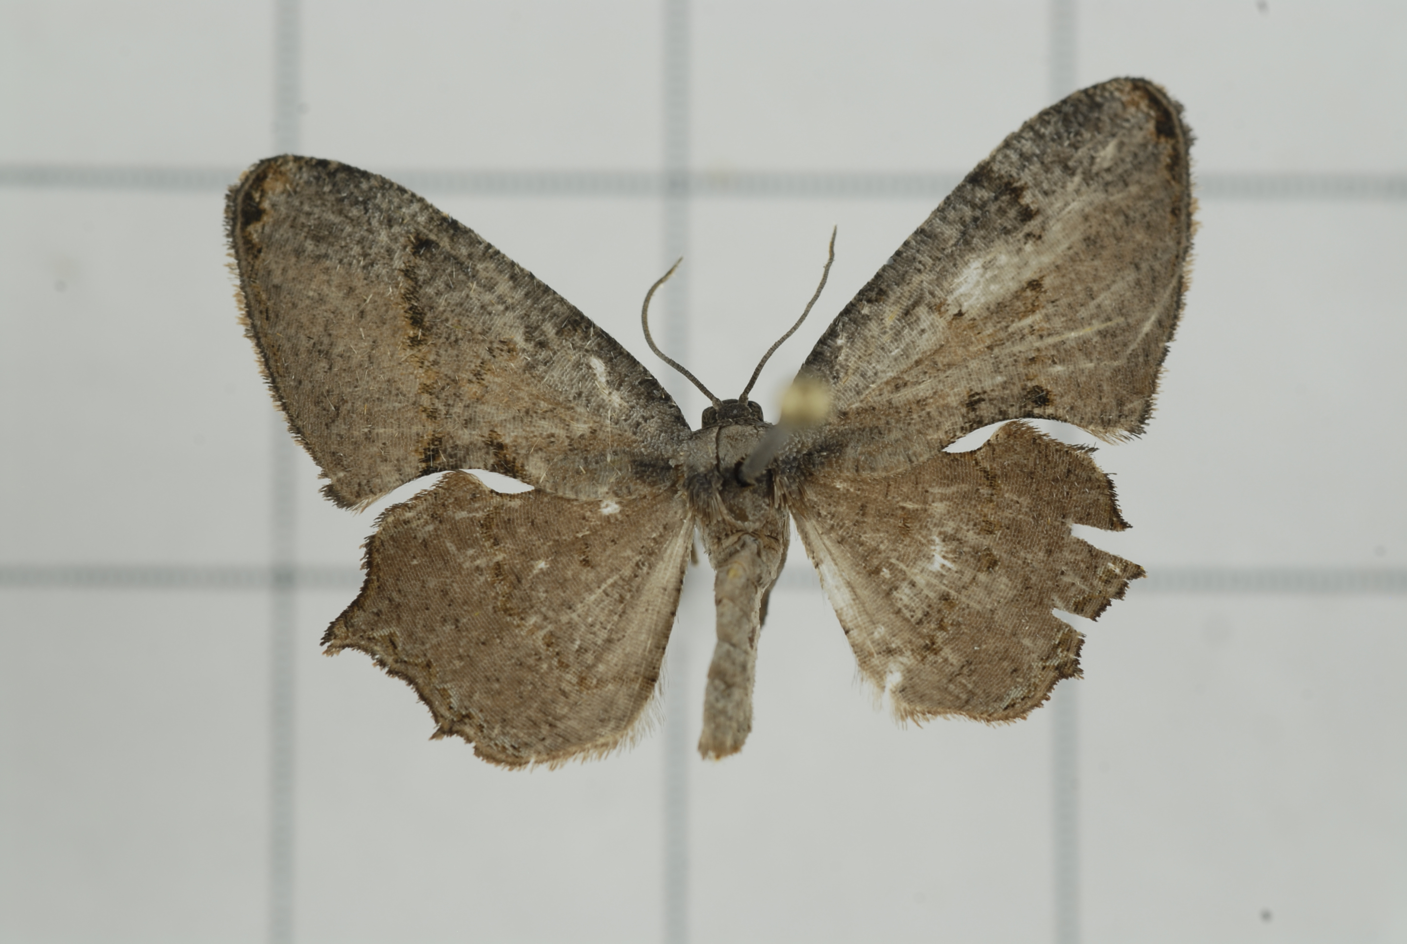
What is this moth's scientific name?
Monobolodes simulans
